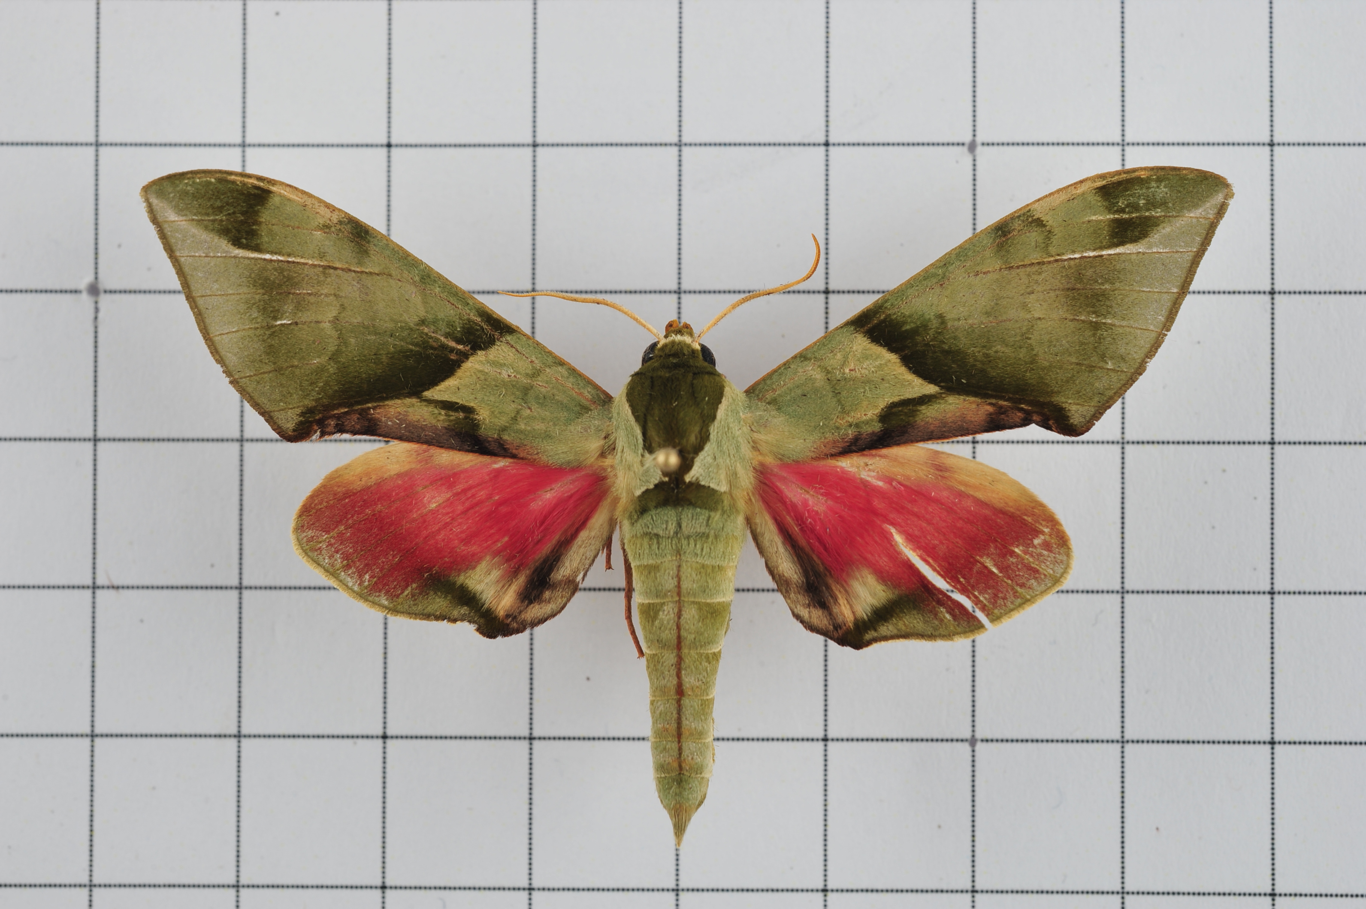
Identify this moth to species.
Callambulyx tatarinovii formosana
